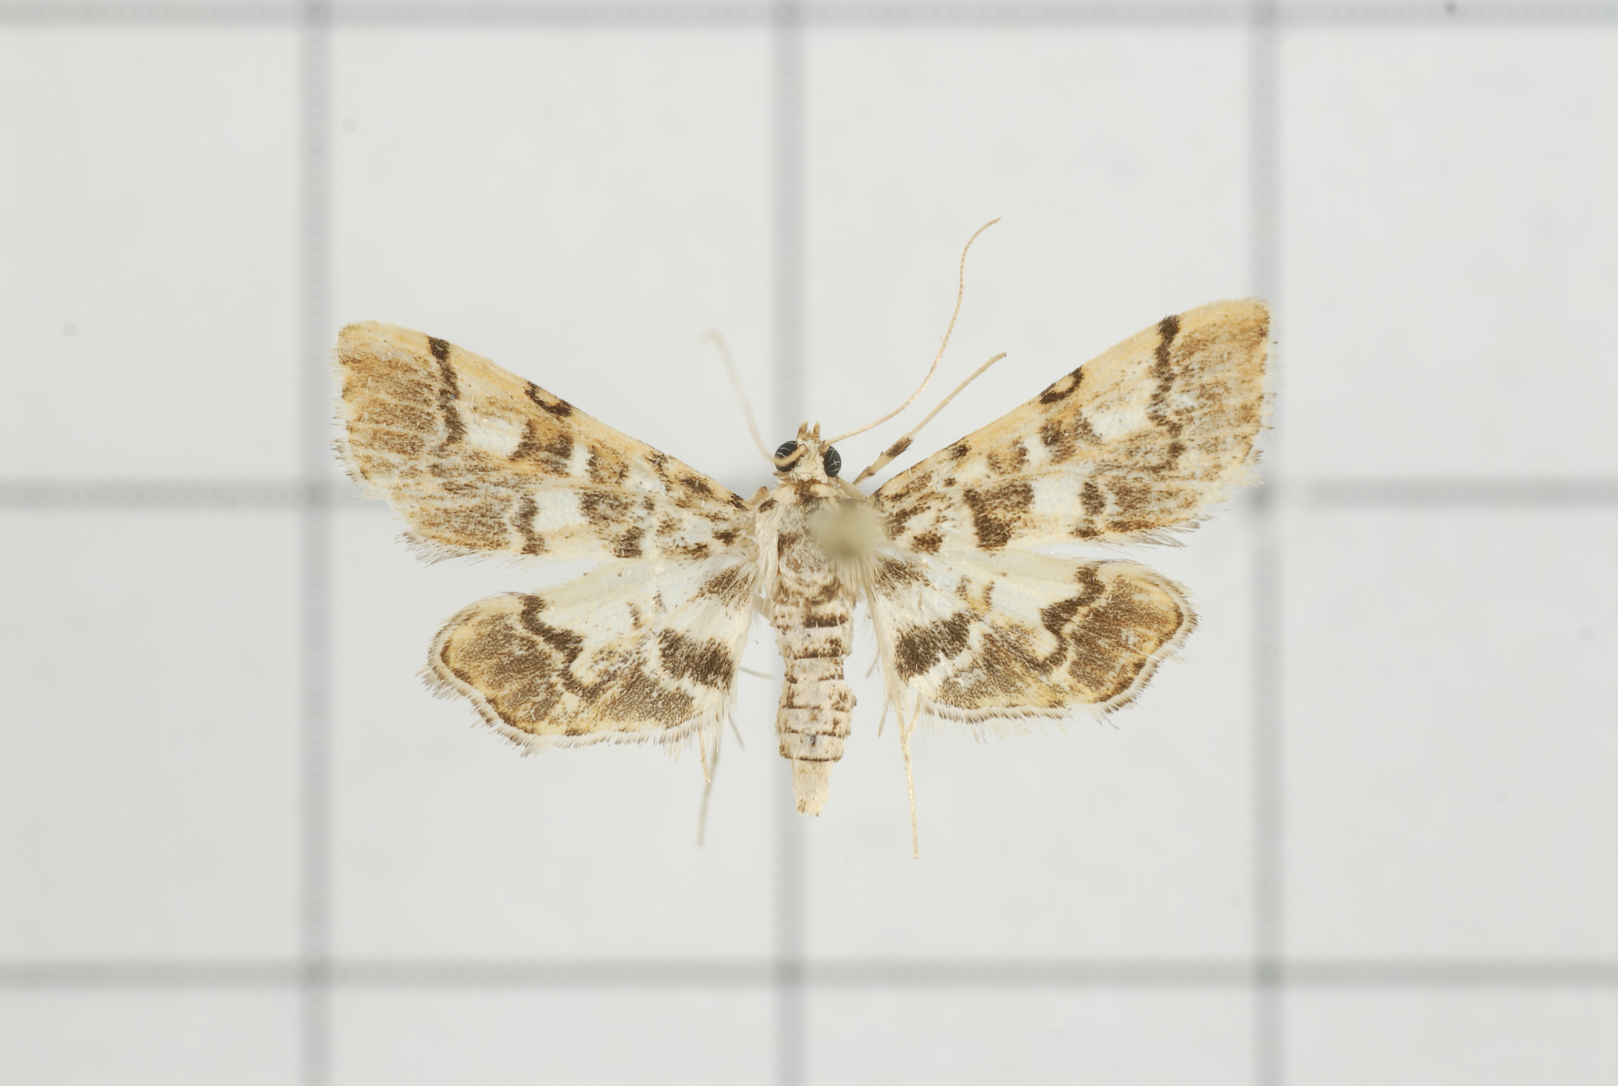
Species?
Lamprosema commixta
